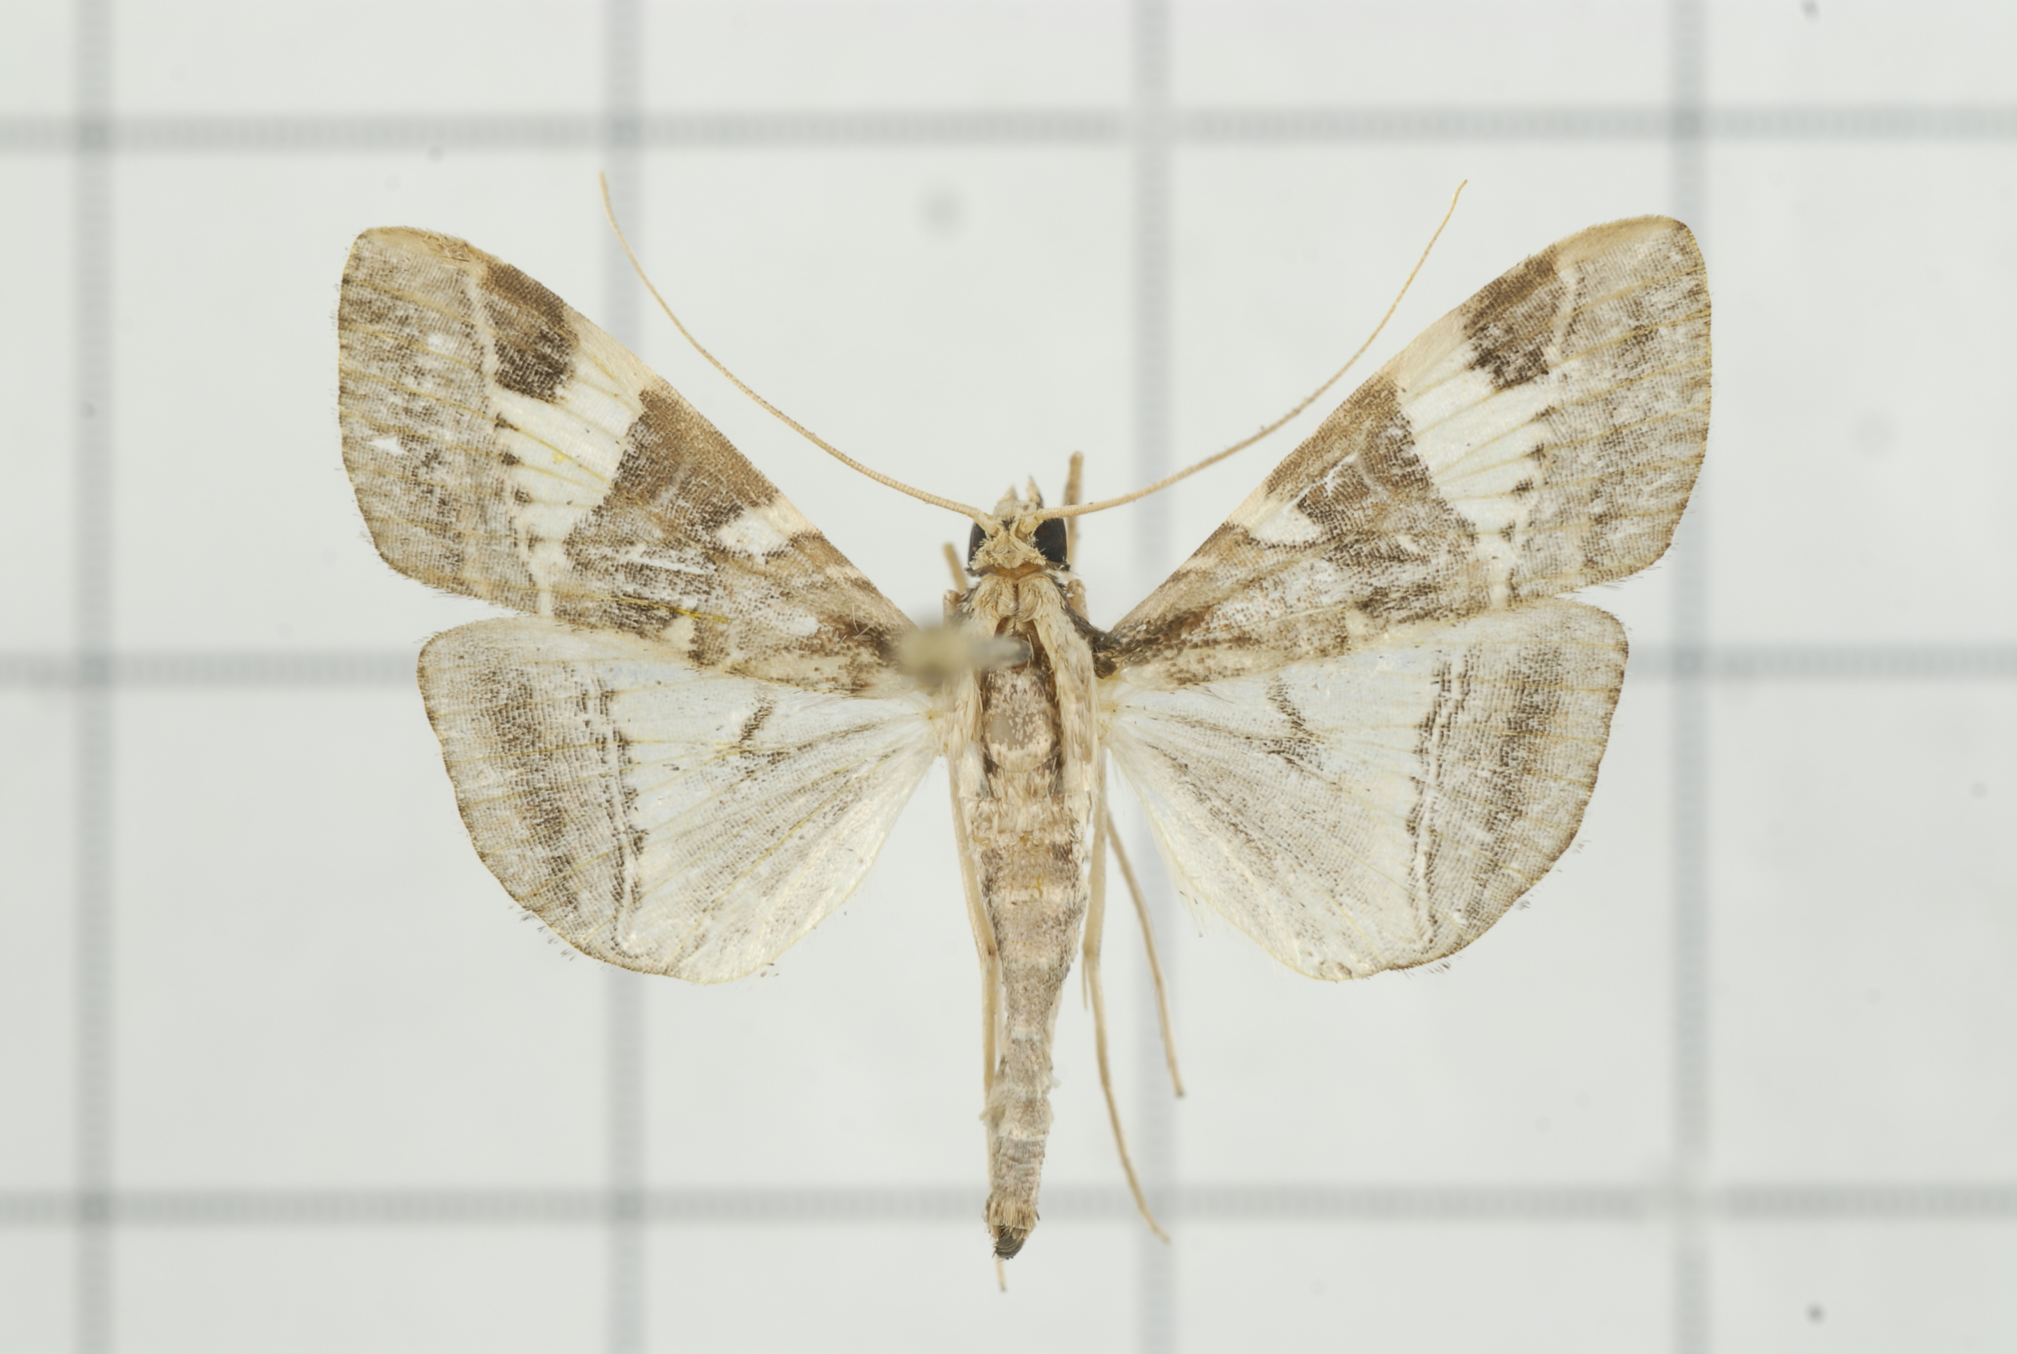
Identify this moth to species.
Agrioglypta itysalis
